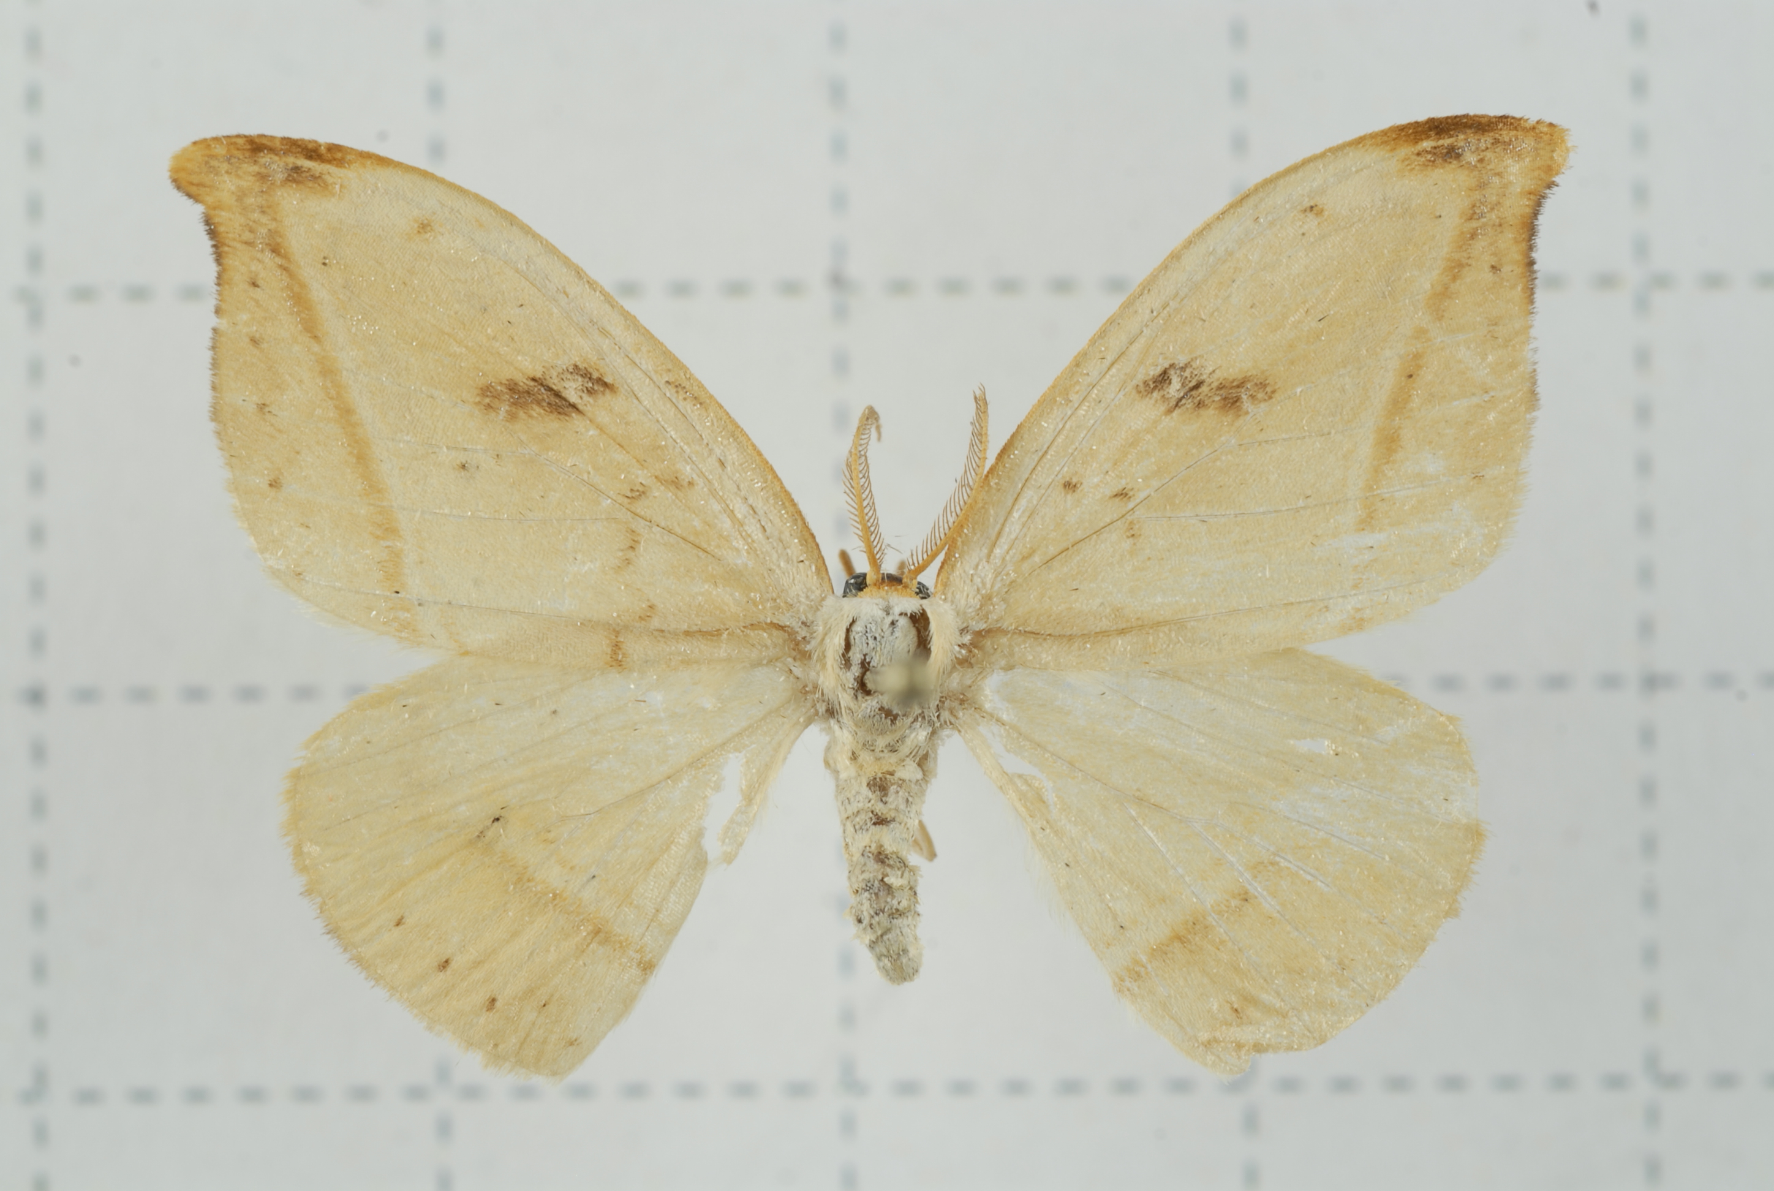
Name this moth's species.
Callidrepana patrana
